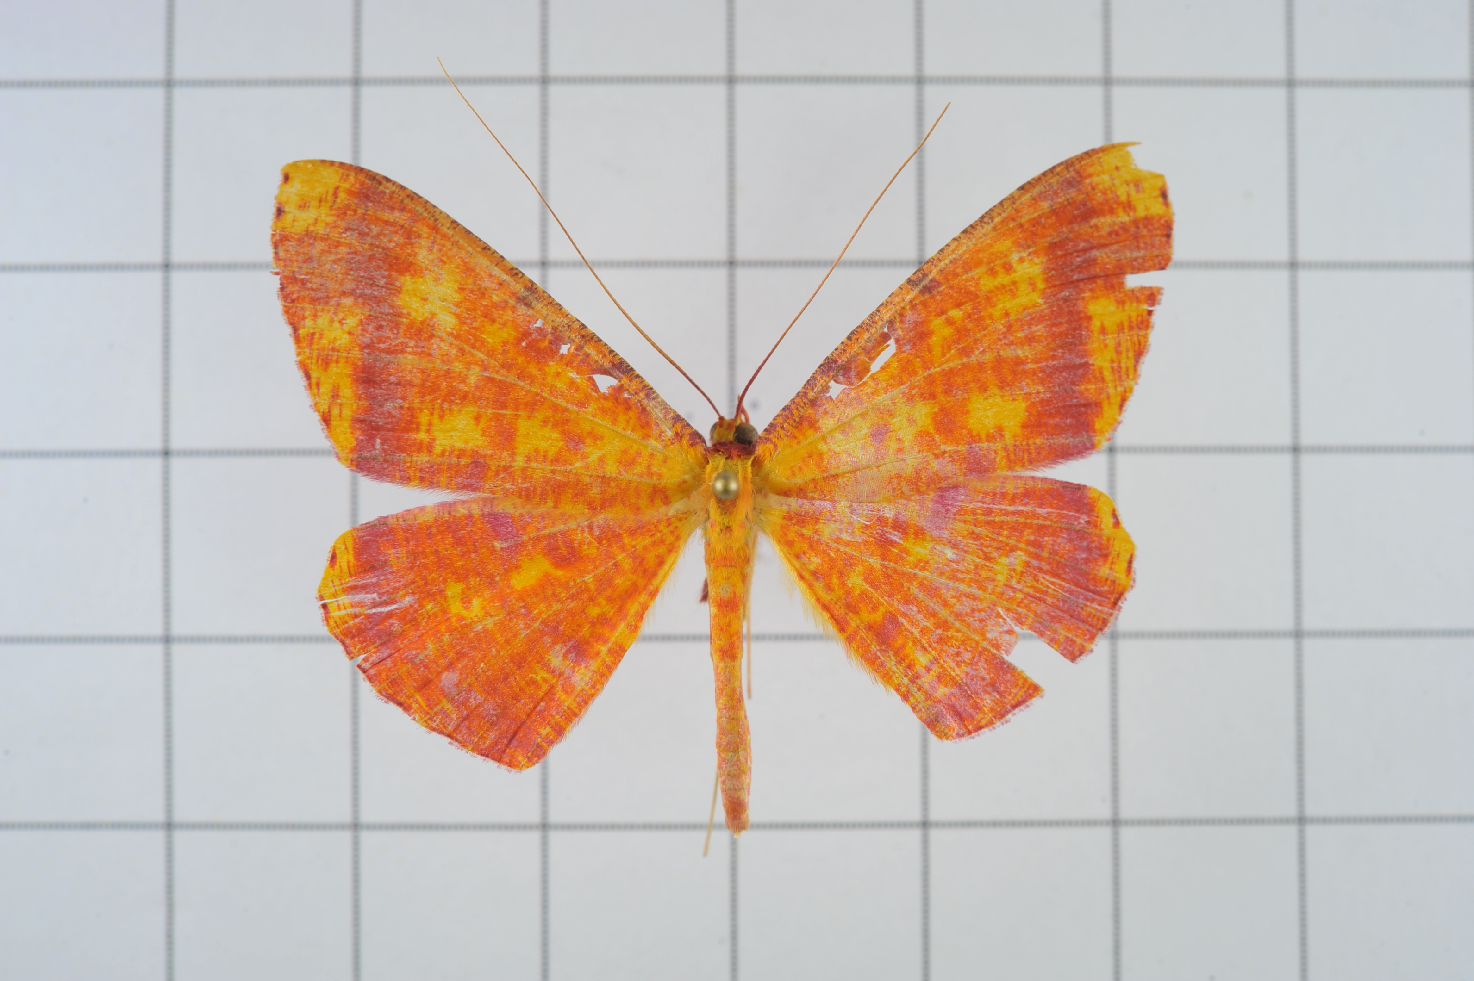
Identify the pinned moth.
Eumelea ludovicata ludovicata
